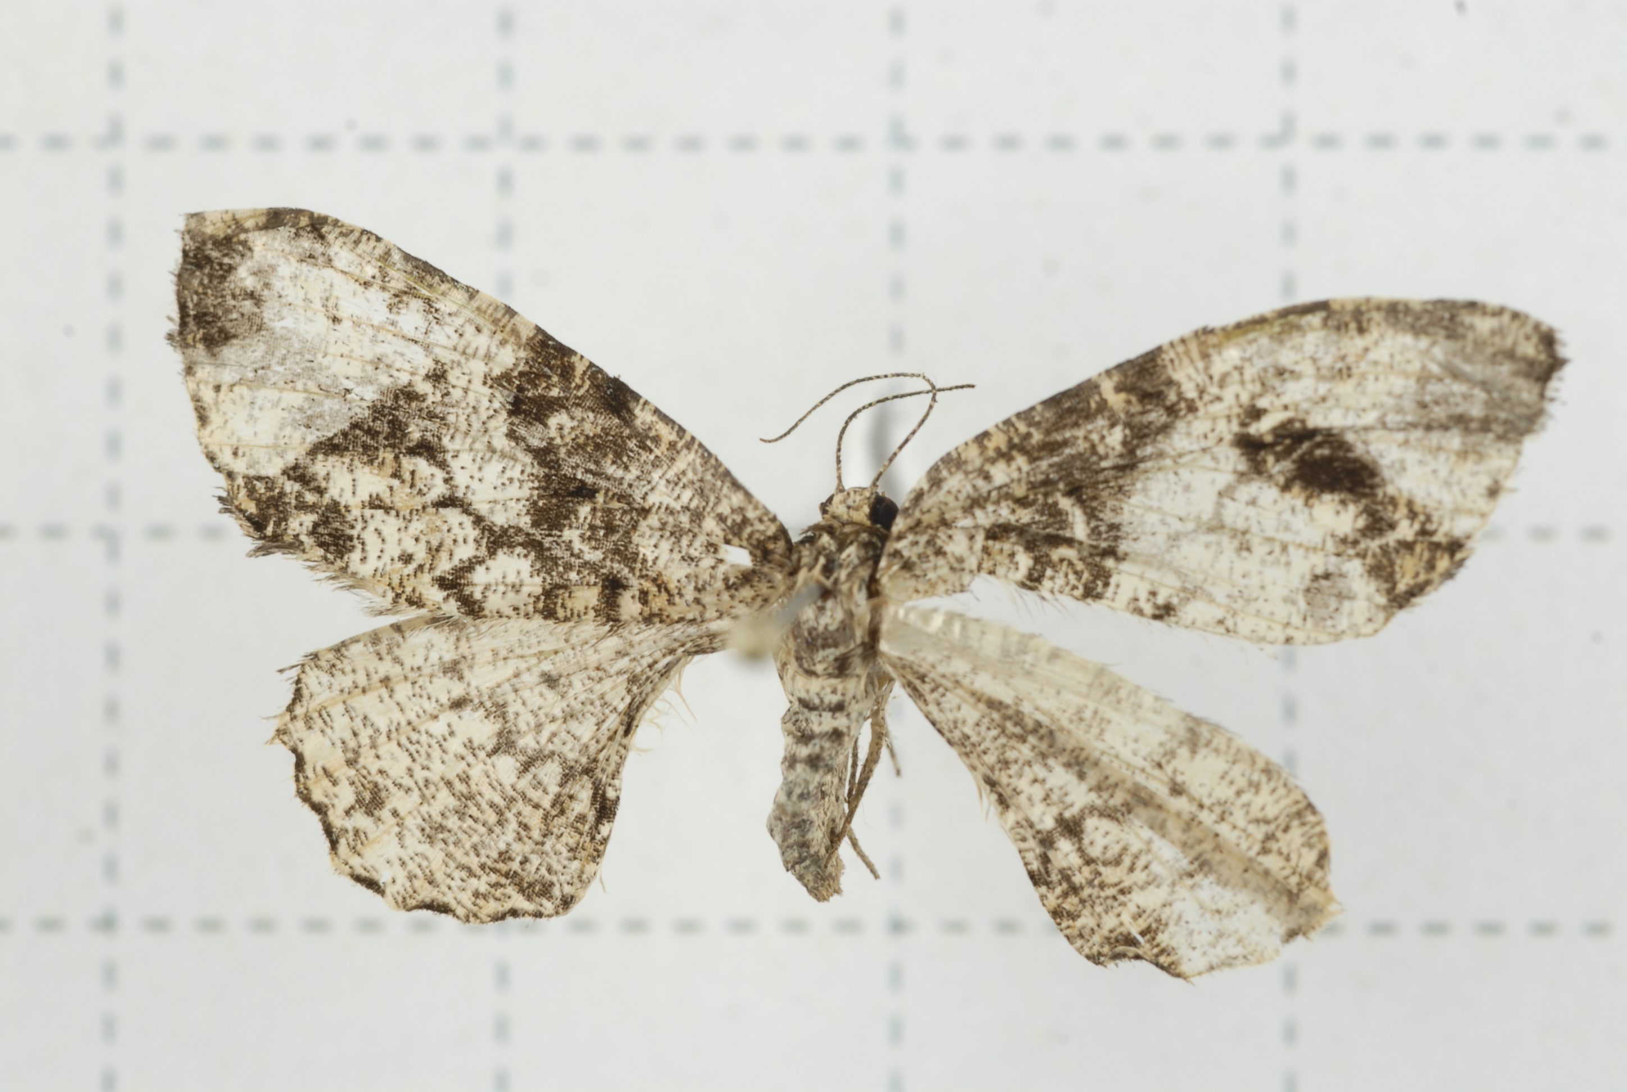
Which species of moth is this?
Deileptenia rimosaria
